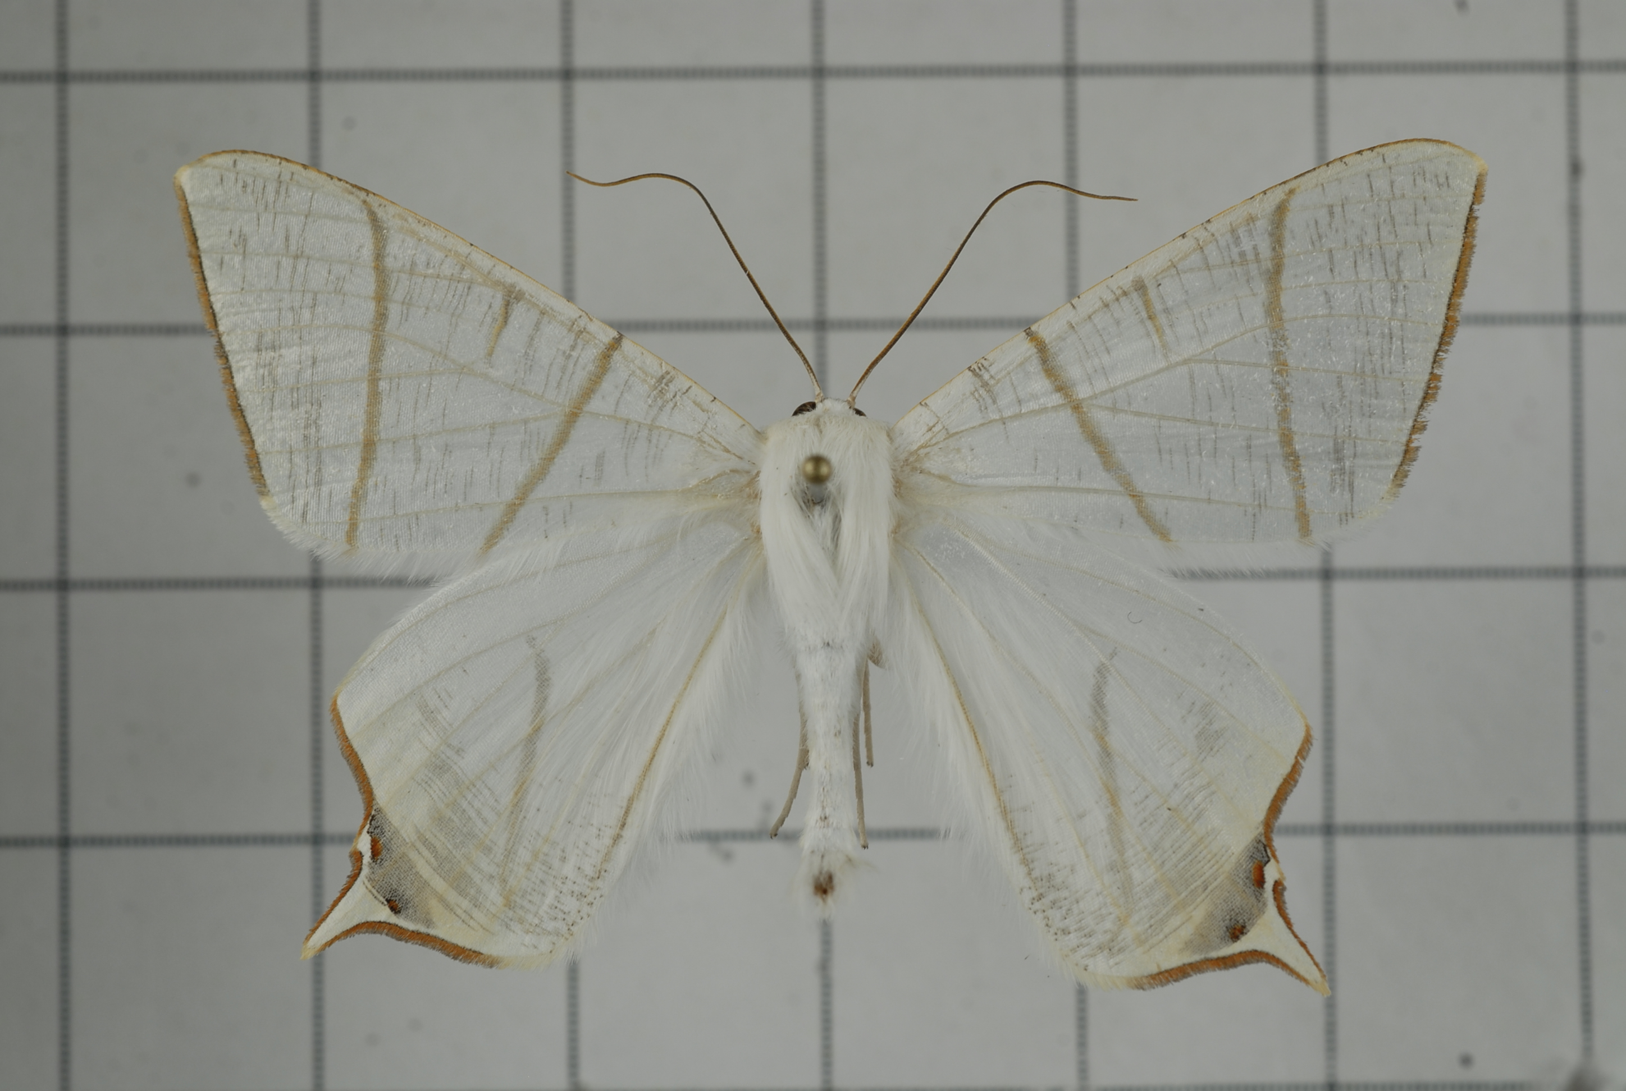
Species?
Ourapteryx changi
